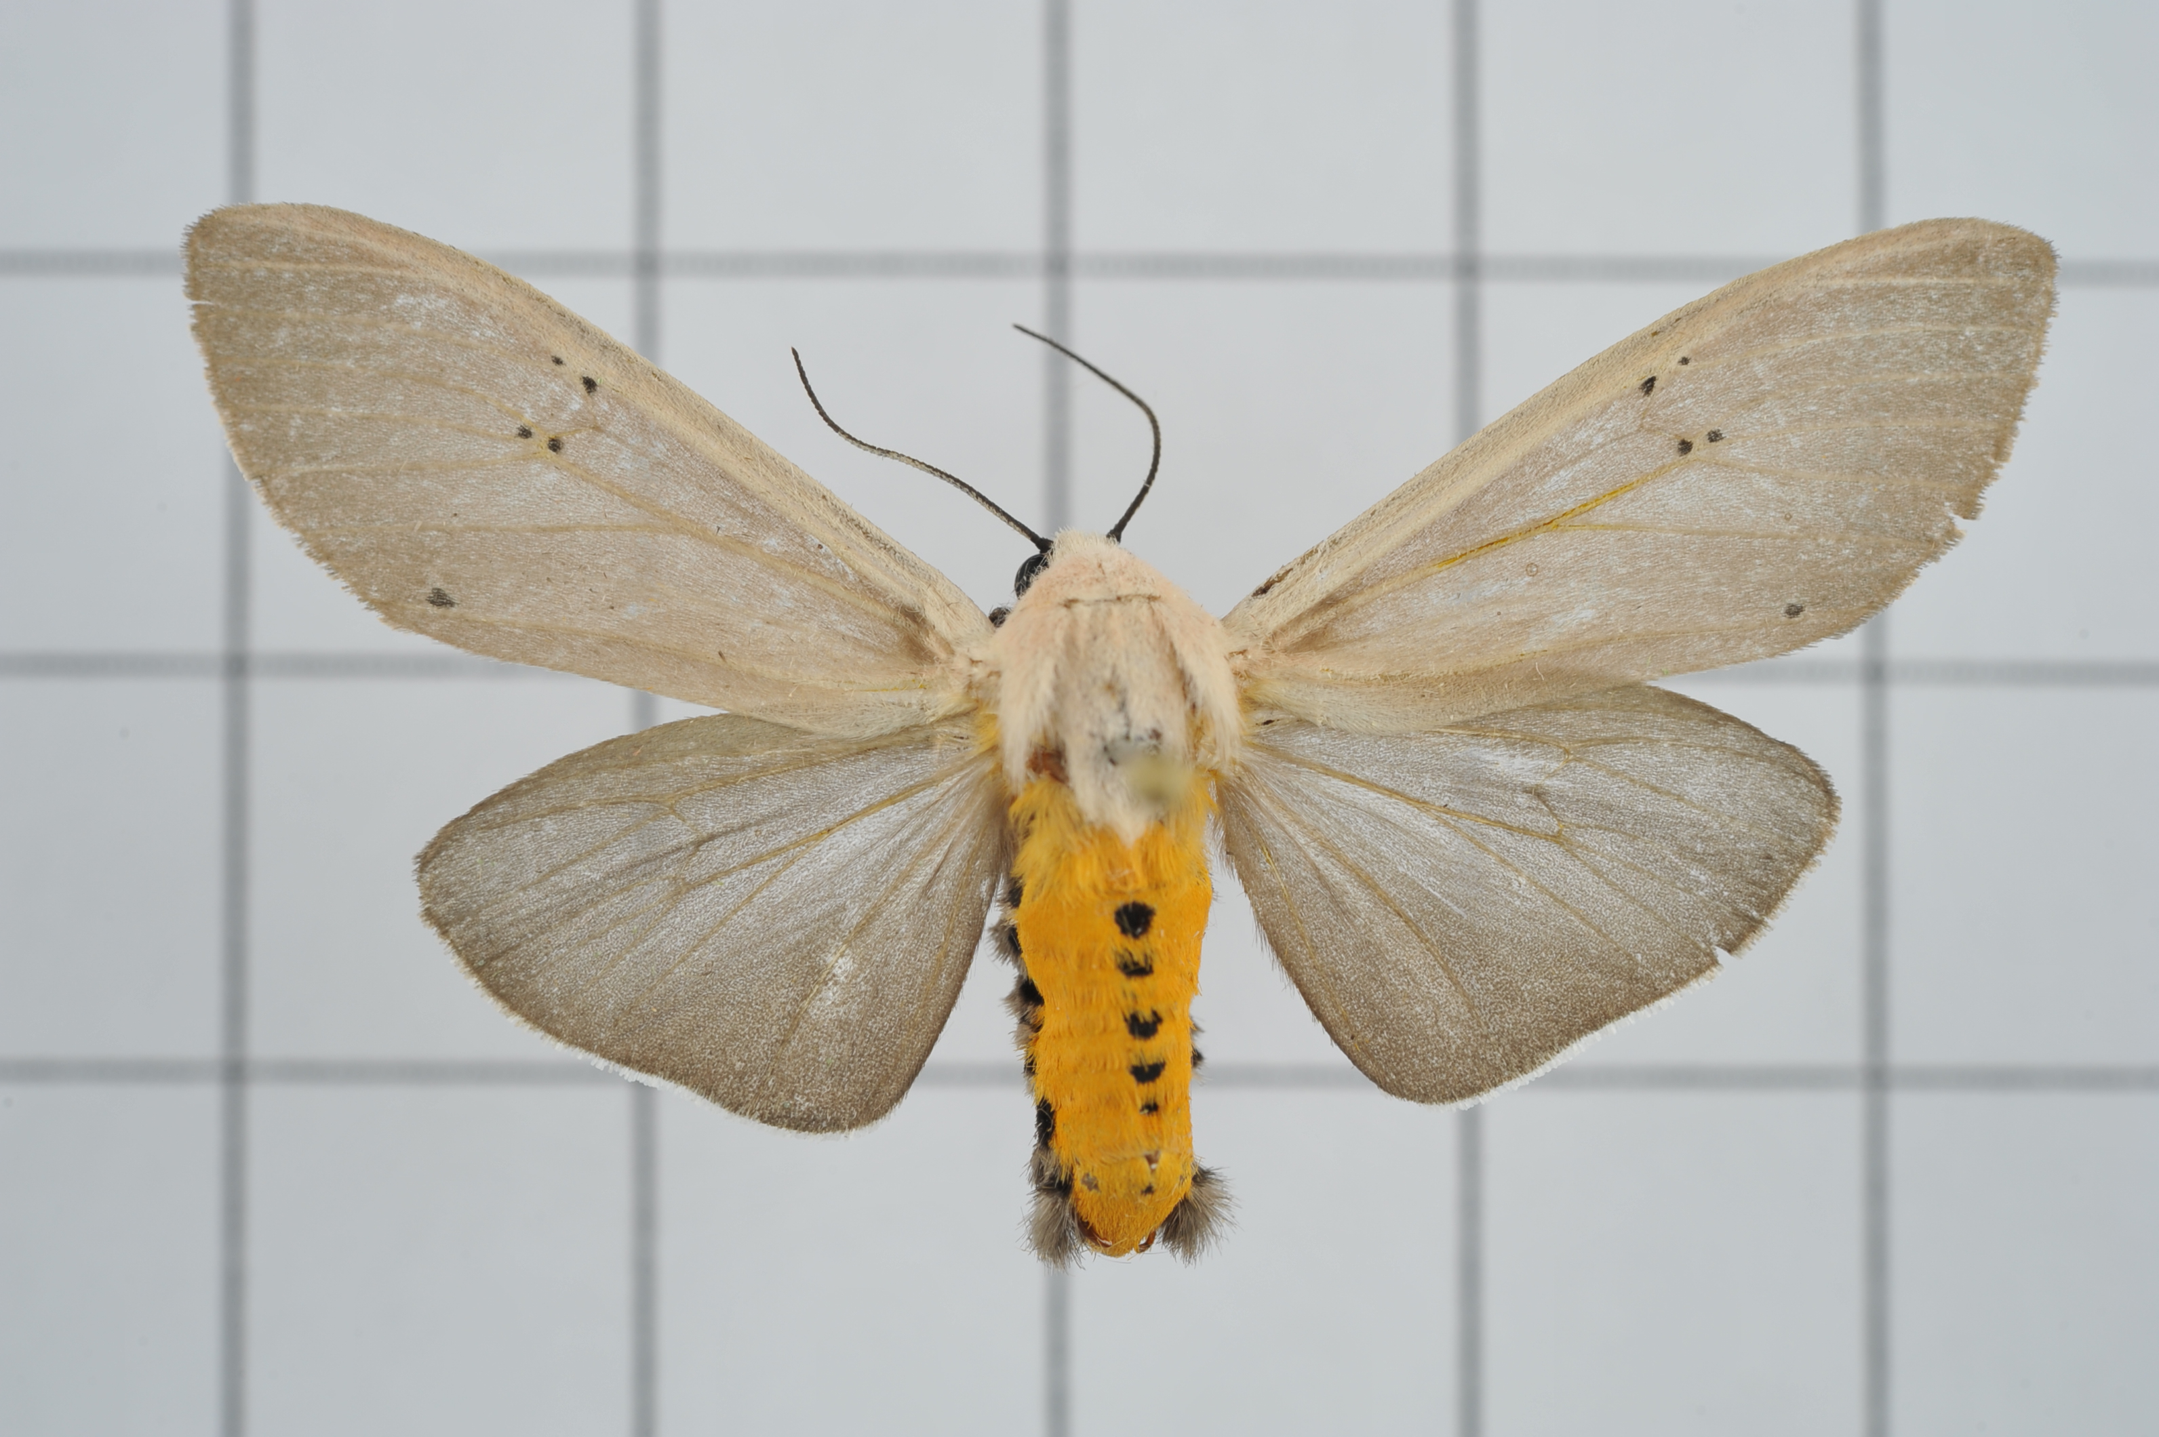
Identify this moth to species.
Creatonotos transiens koni
